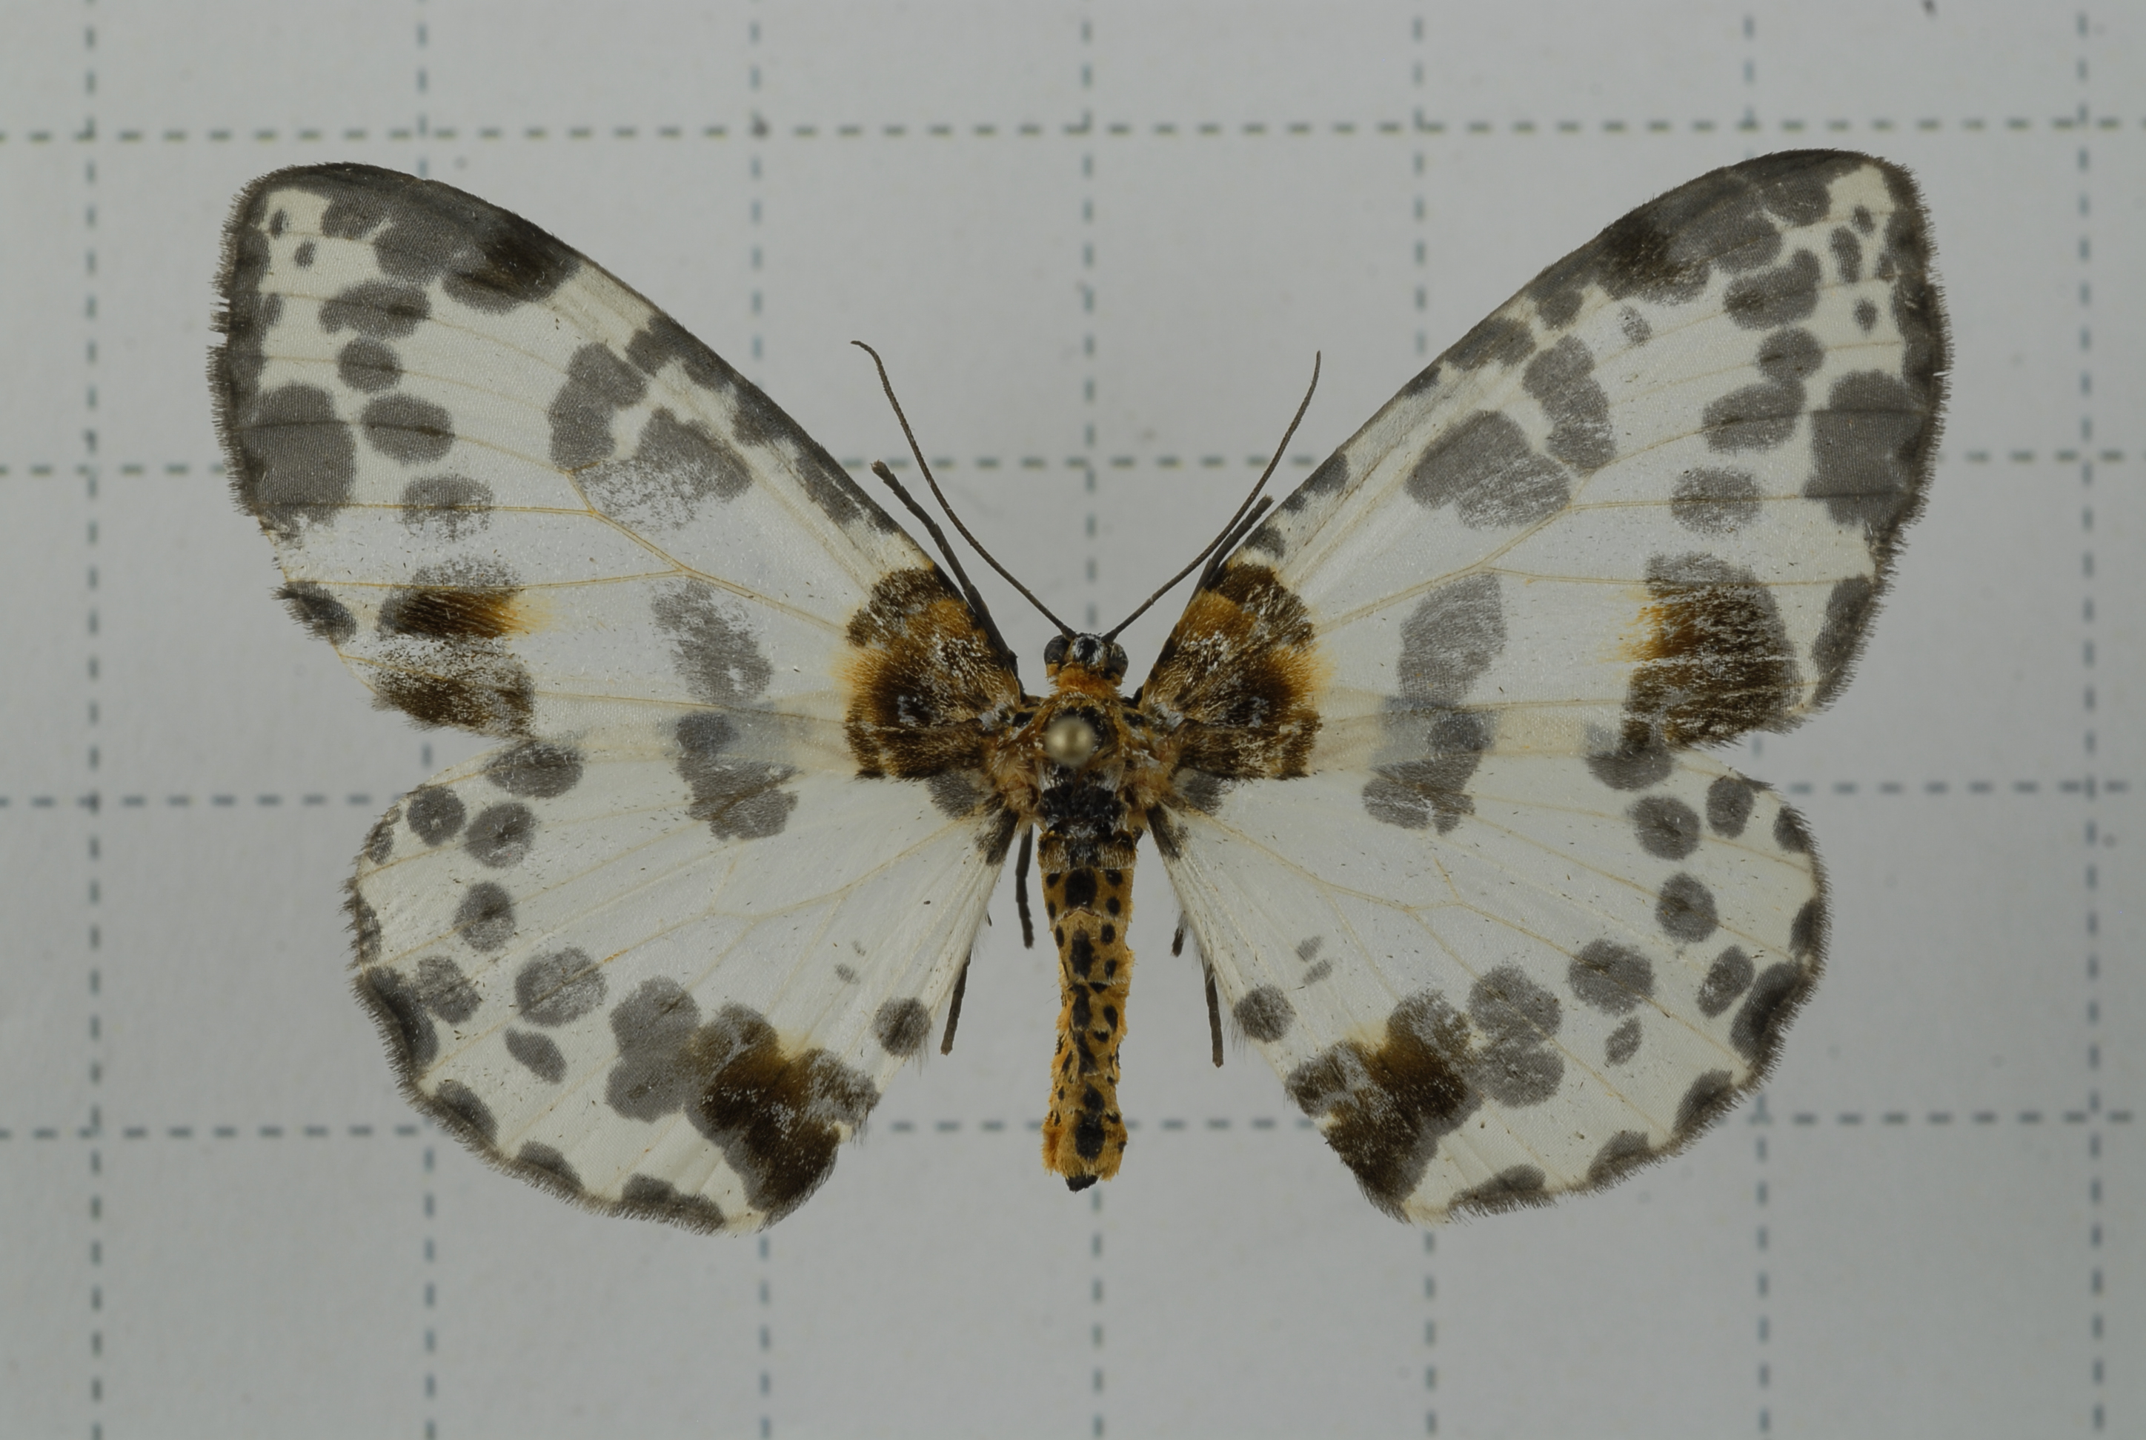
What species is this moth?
Abraxas formosilluminata
